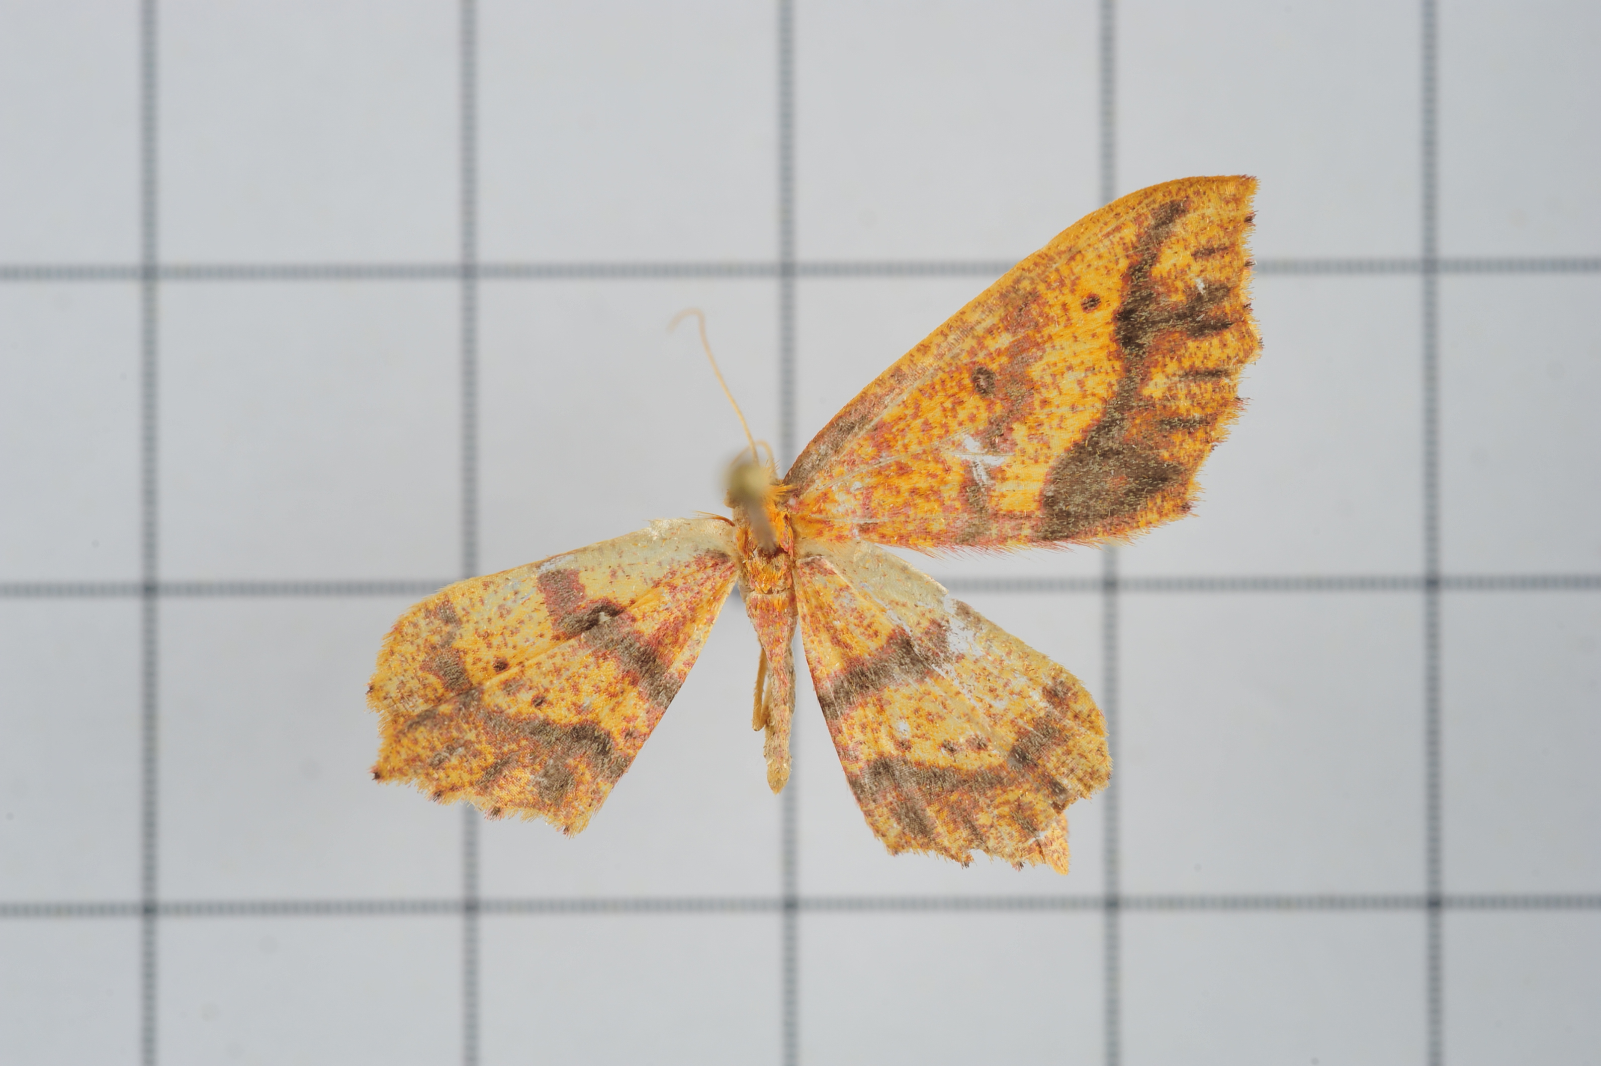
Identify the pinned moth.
Synegiodes ornata
